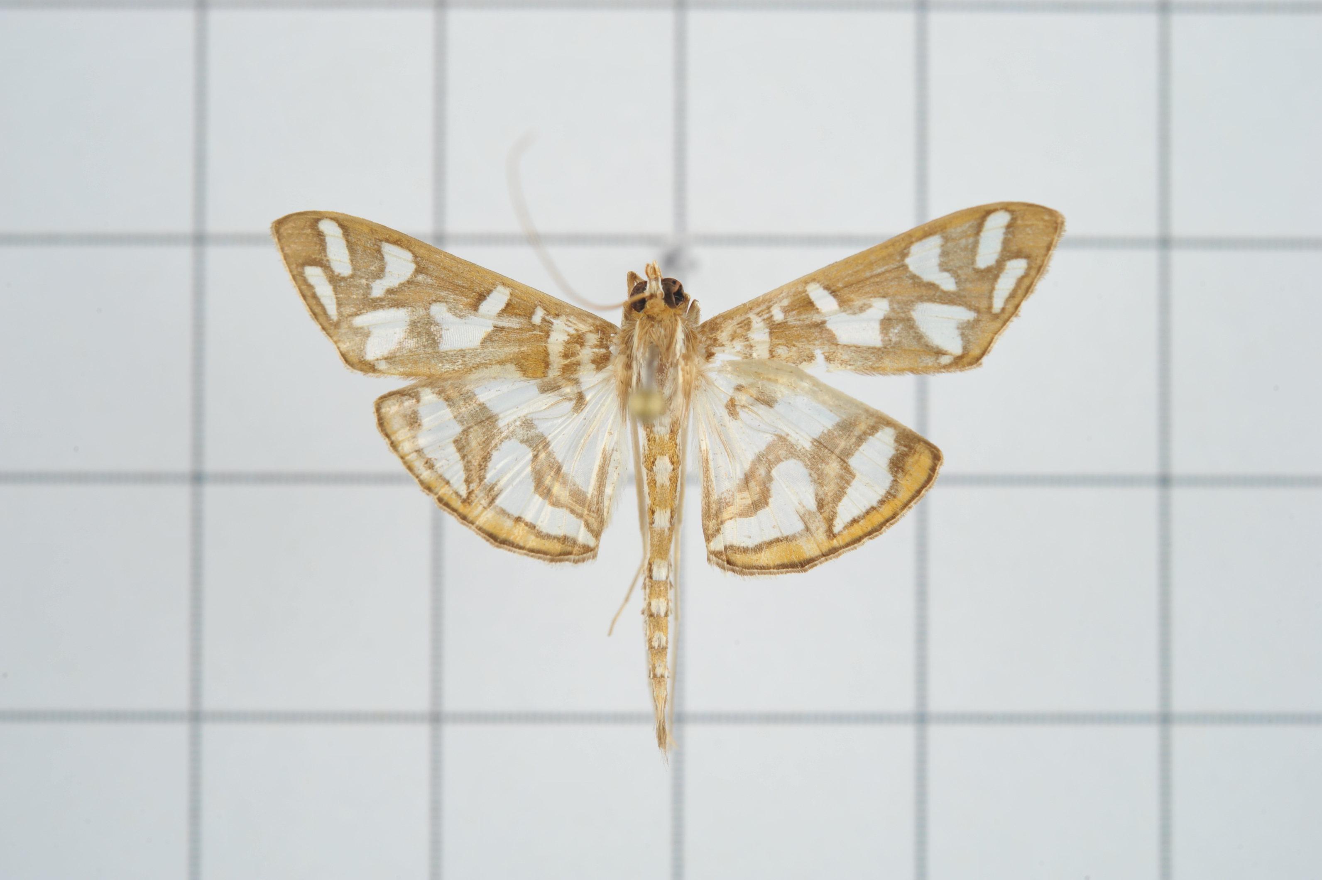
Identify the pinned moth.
Nausinoe perspectata
